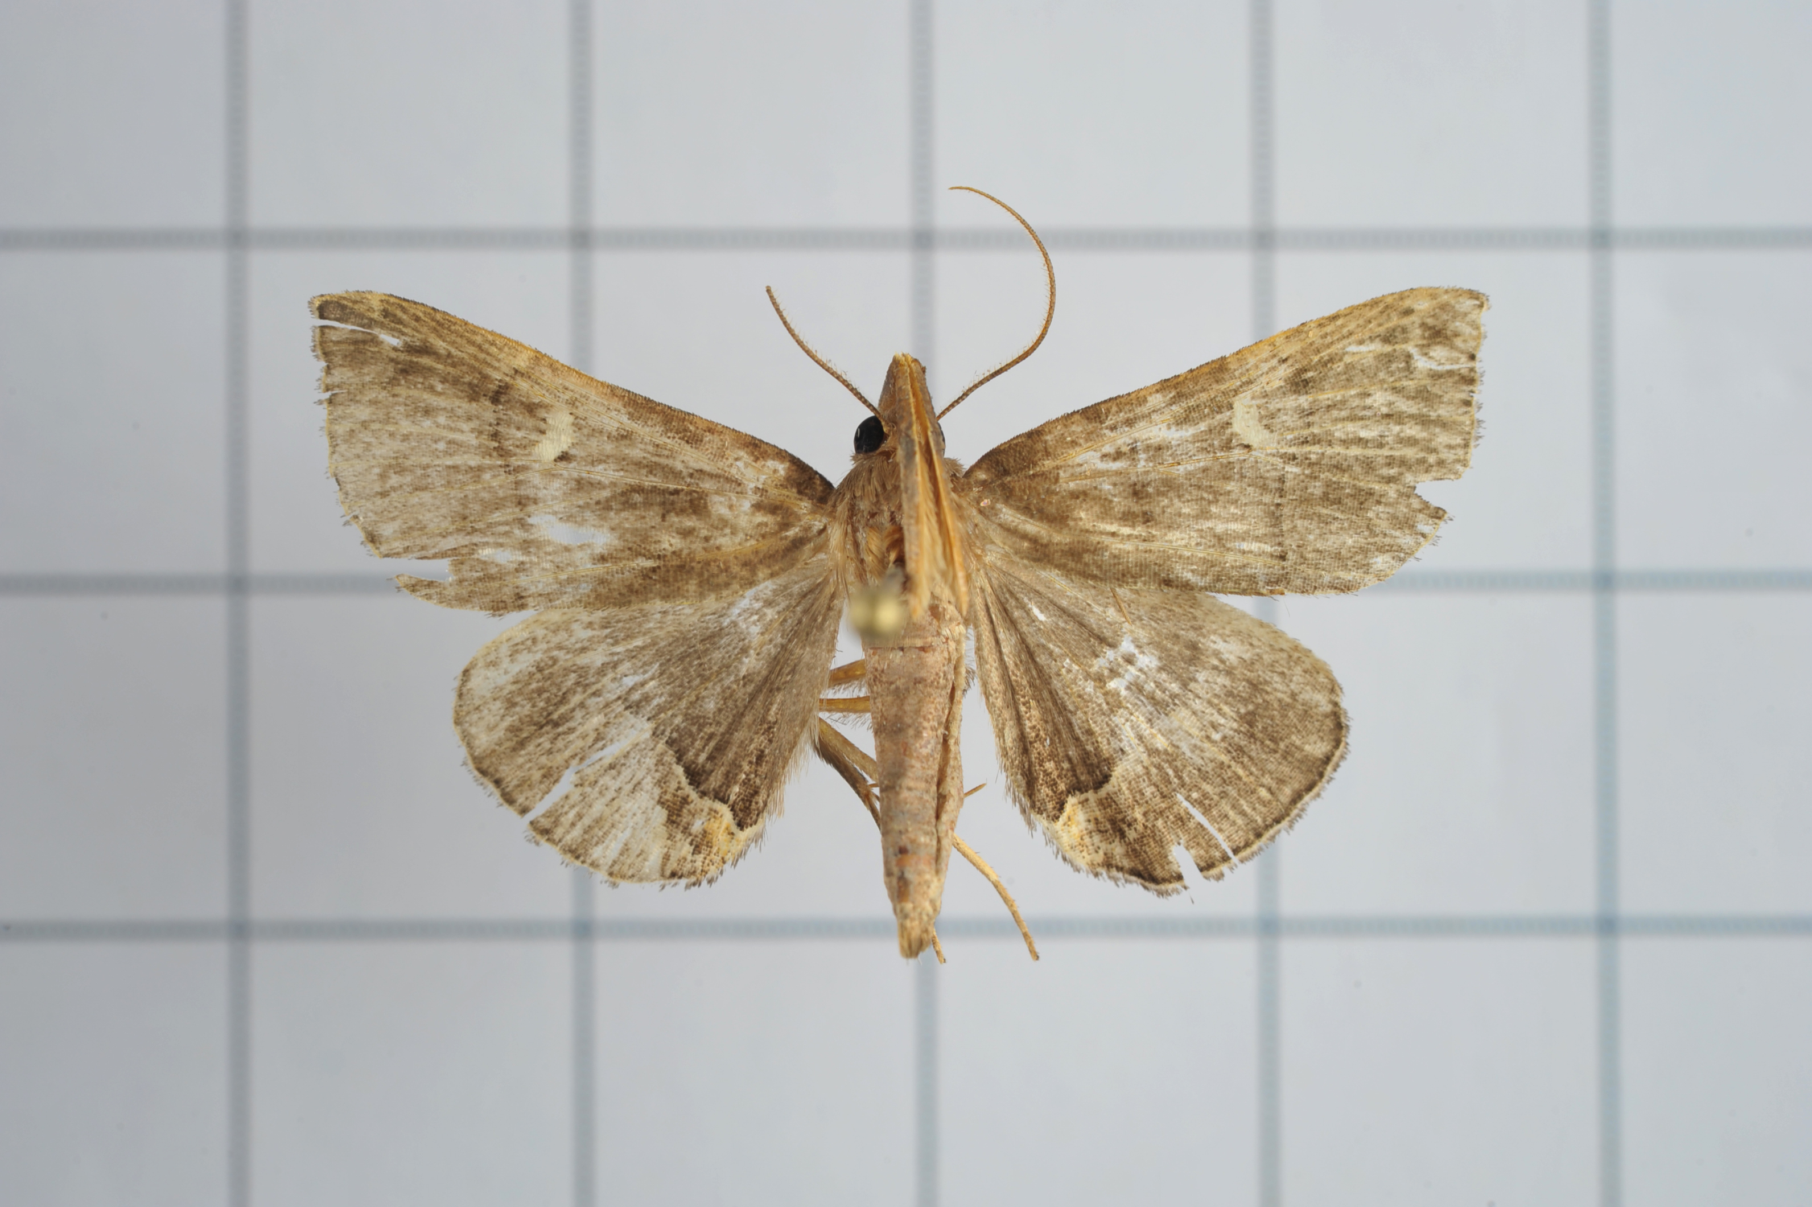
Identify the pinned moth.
Cidariplura shanmeii
